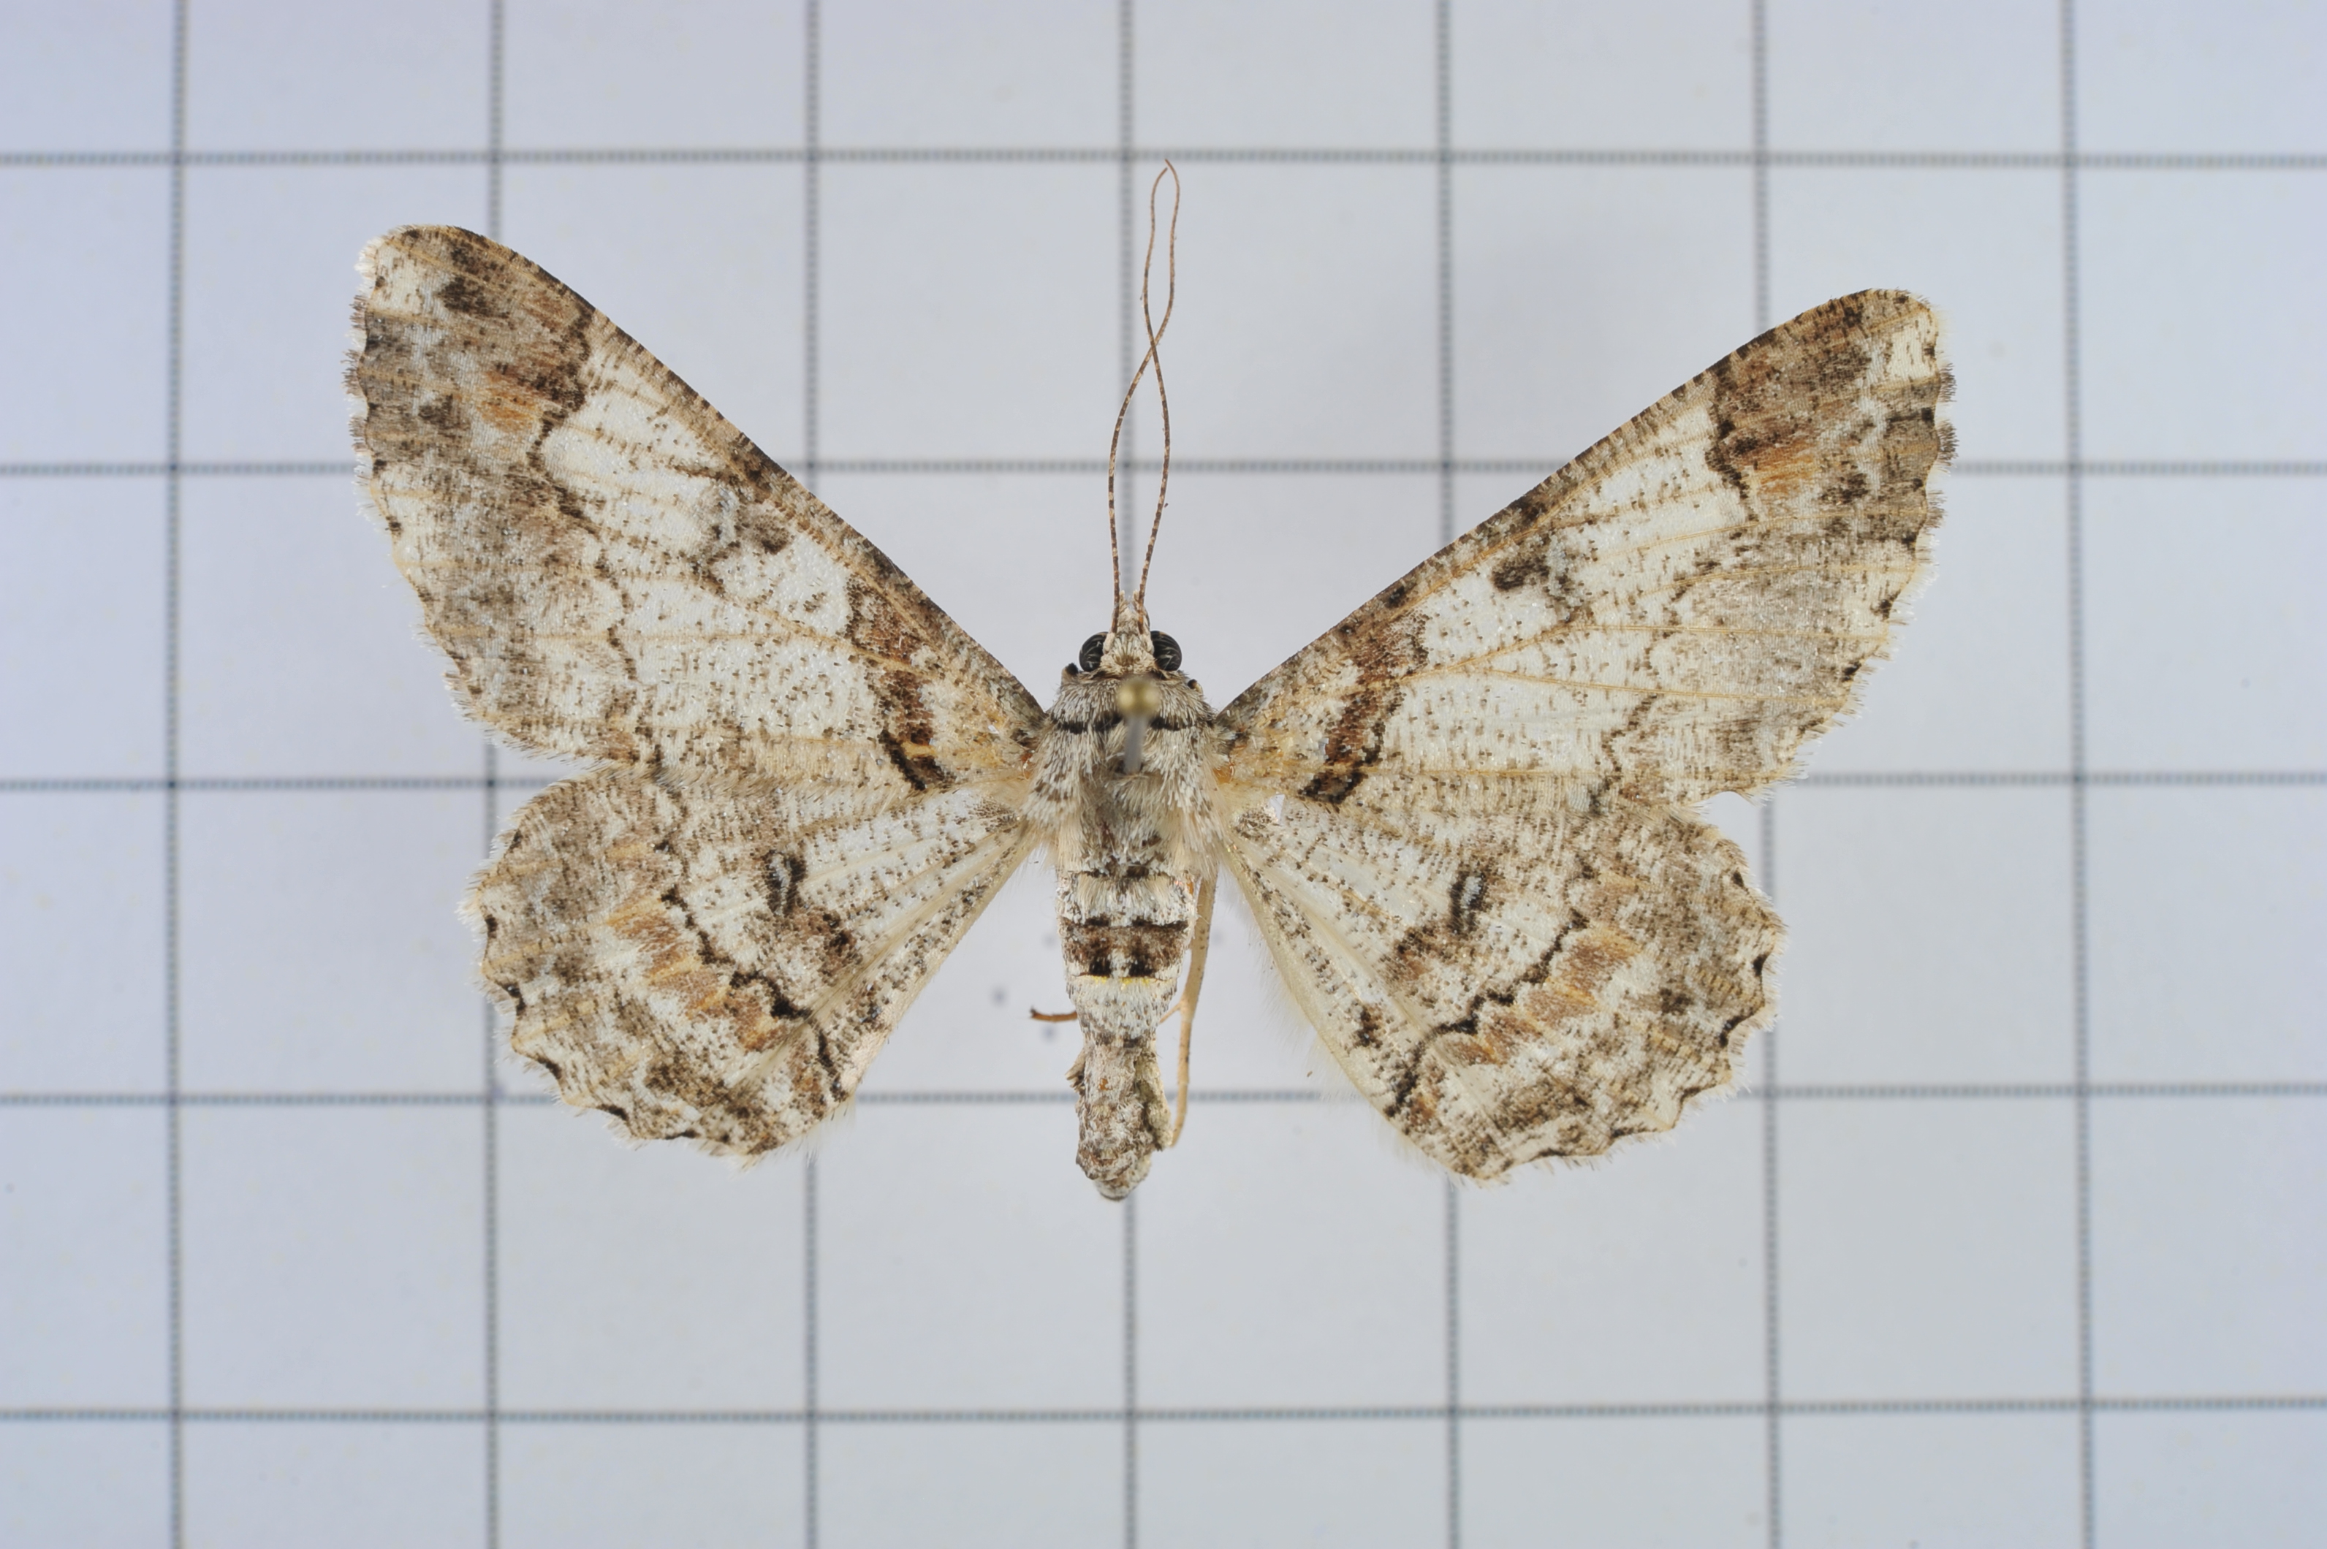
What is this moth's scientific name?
Cleora fraterna
